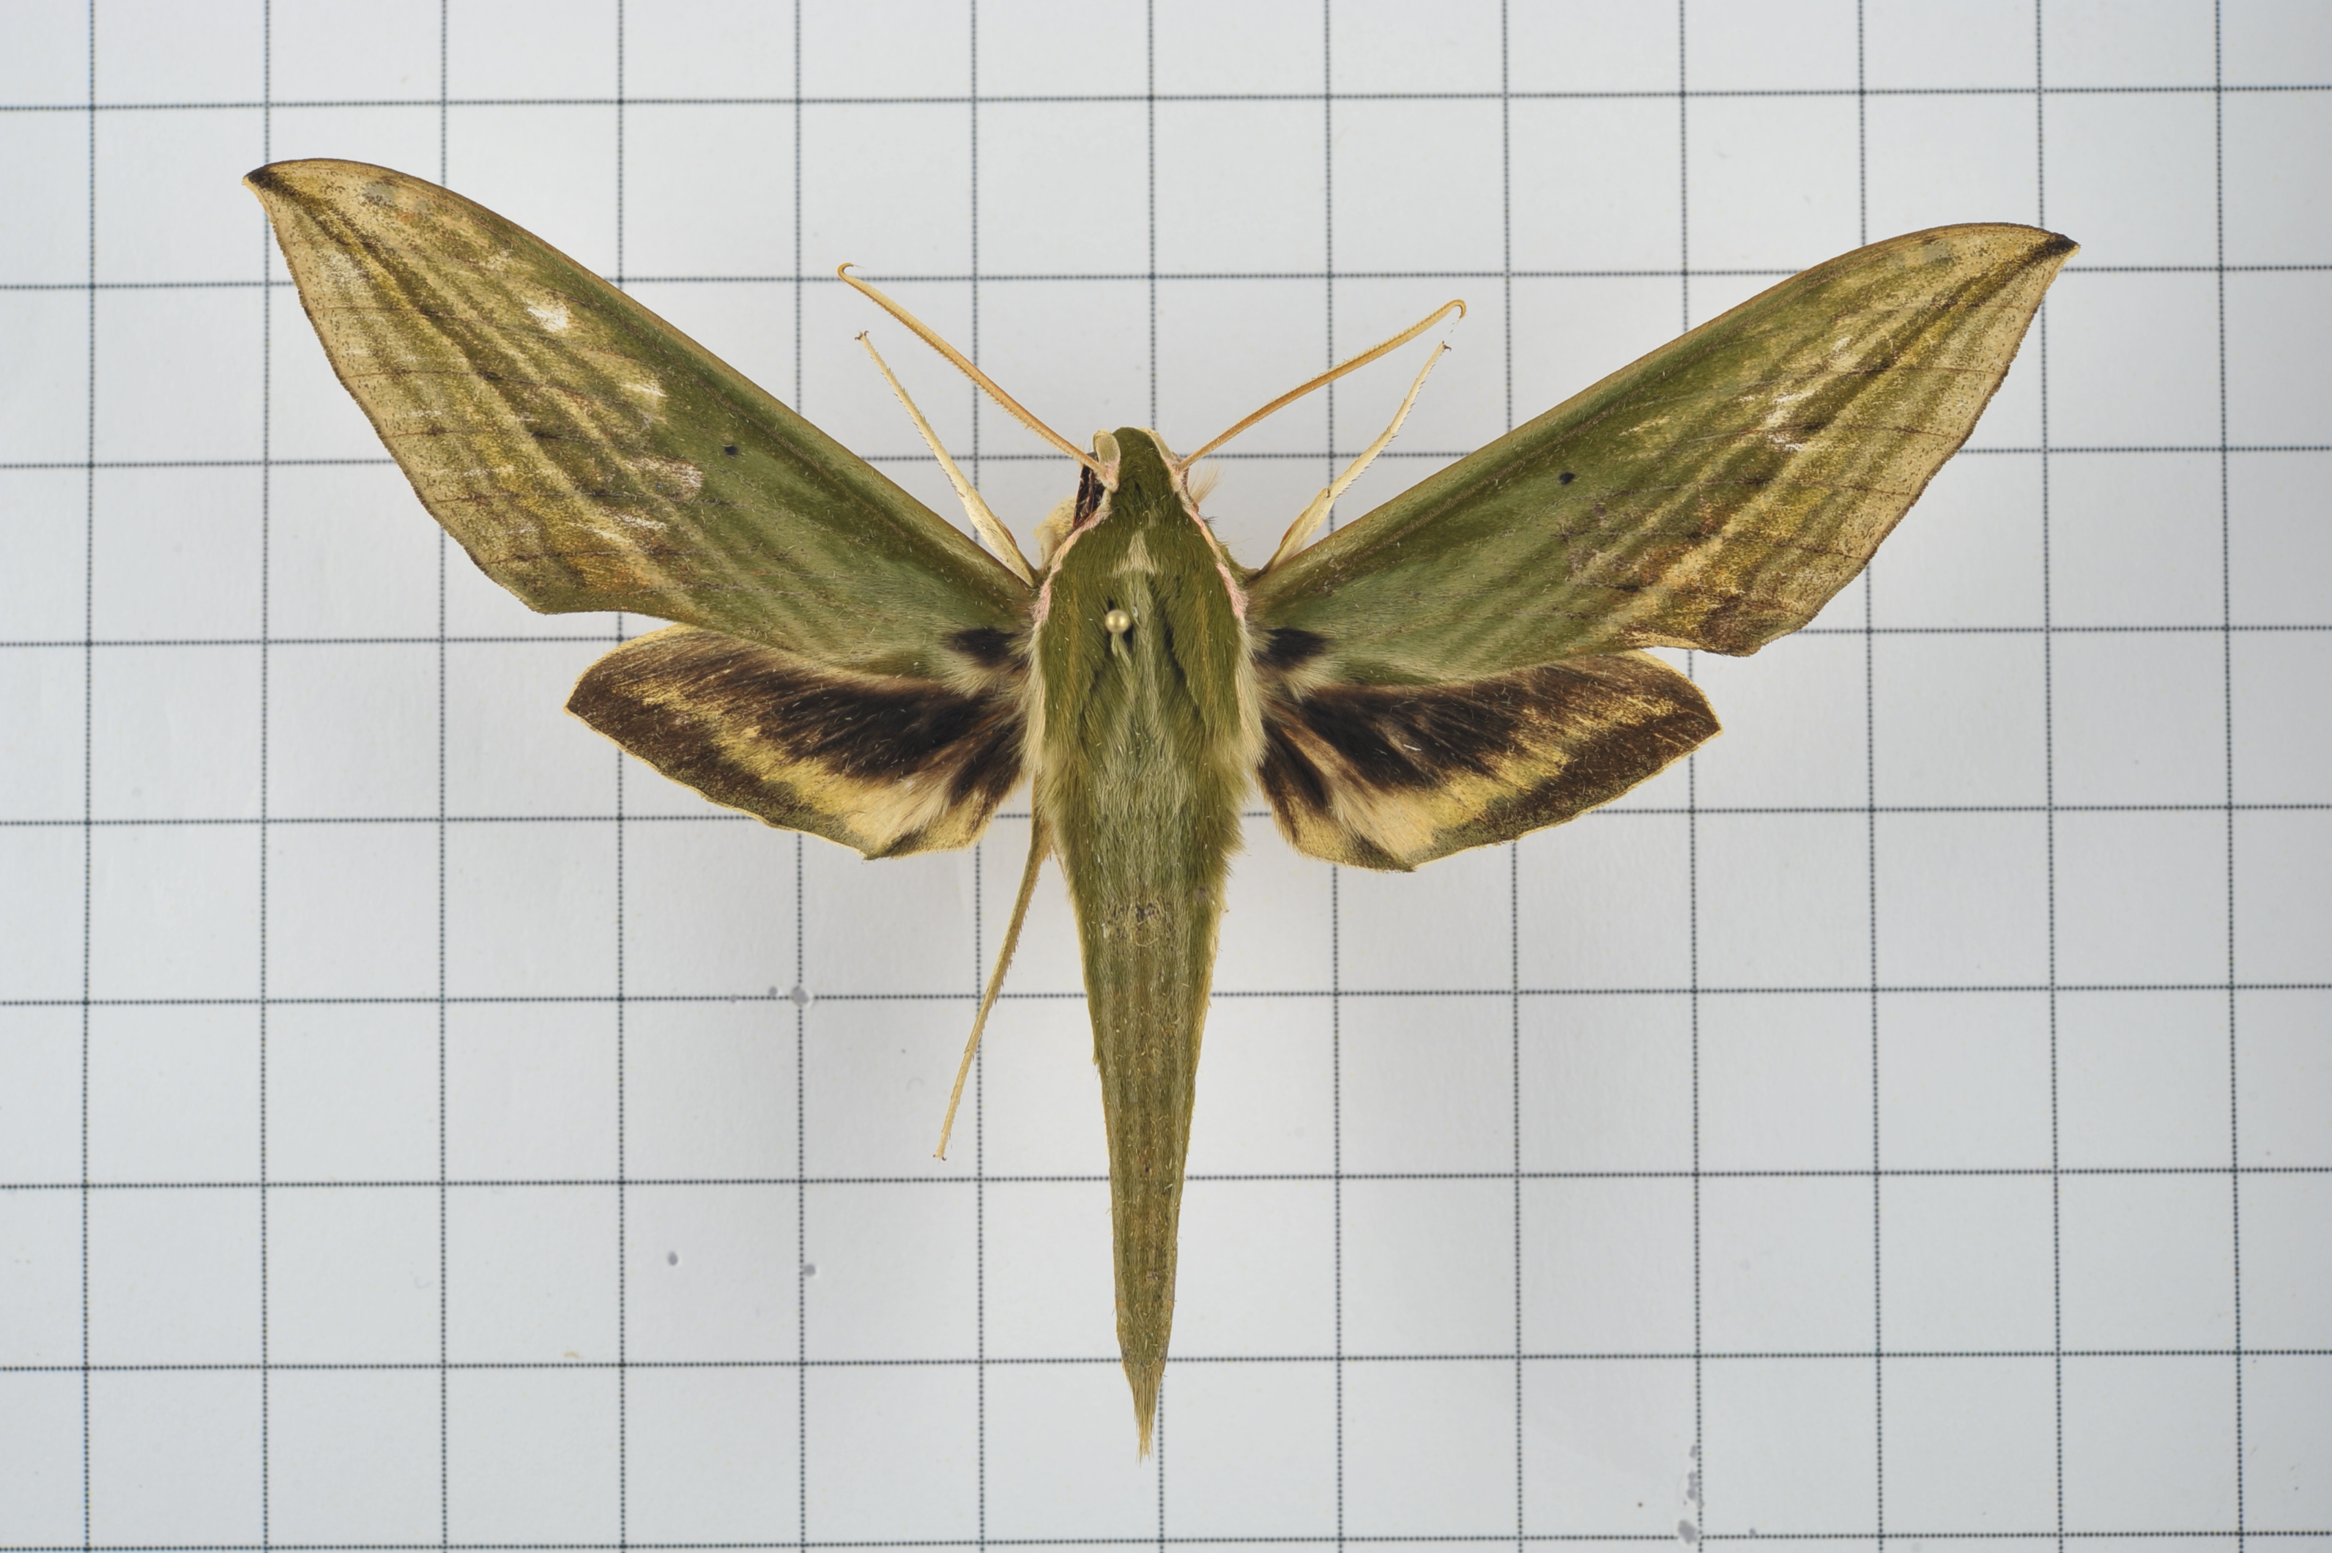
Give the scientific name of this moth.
Cechetra subangustata
